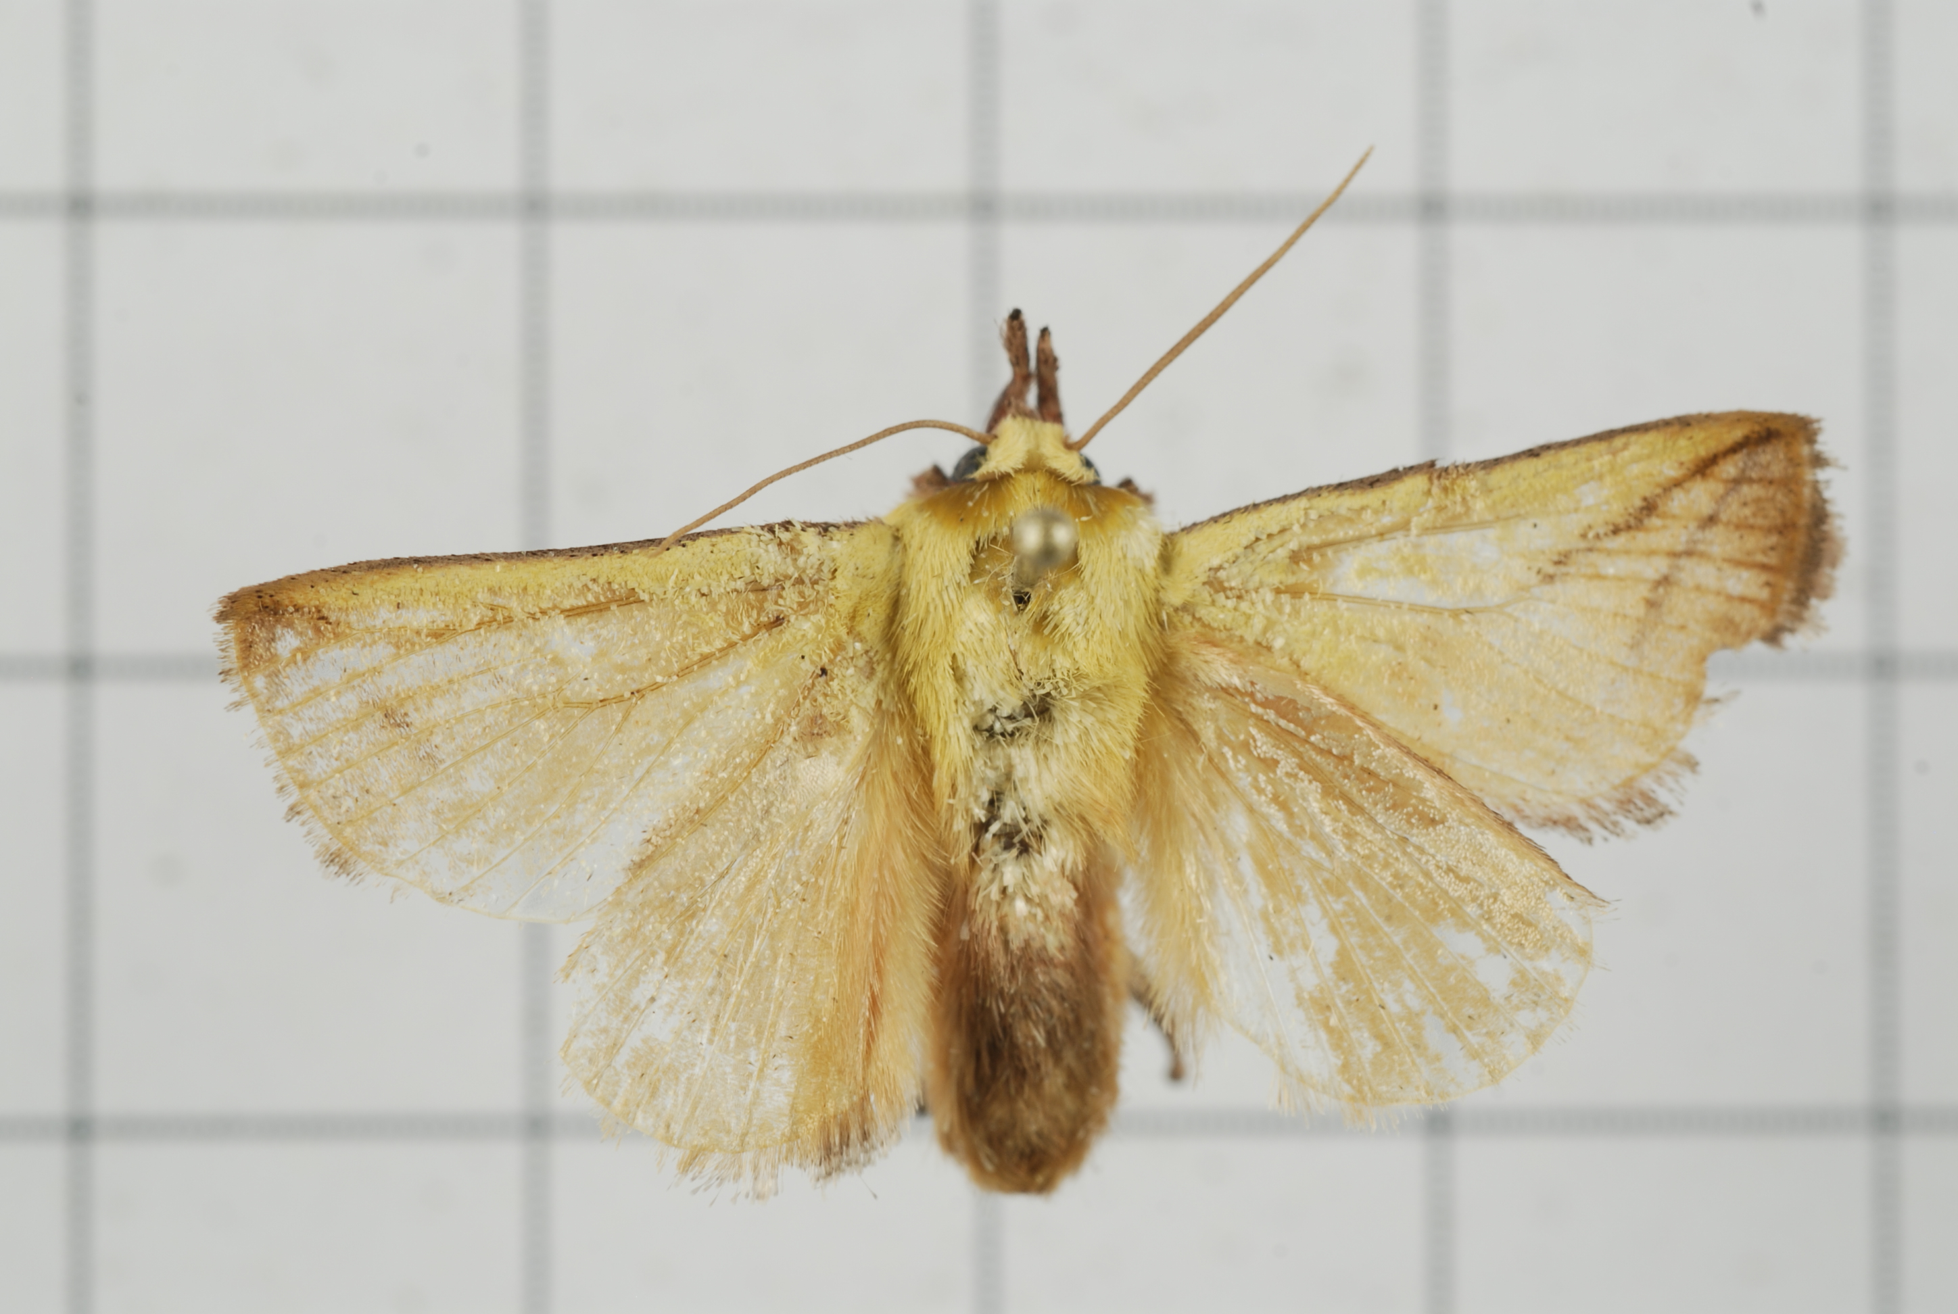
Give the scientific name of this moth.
Monema rubriceps
